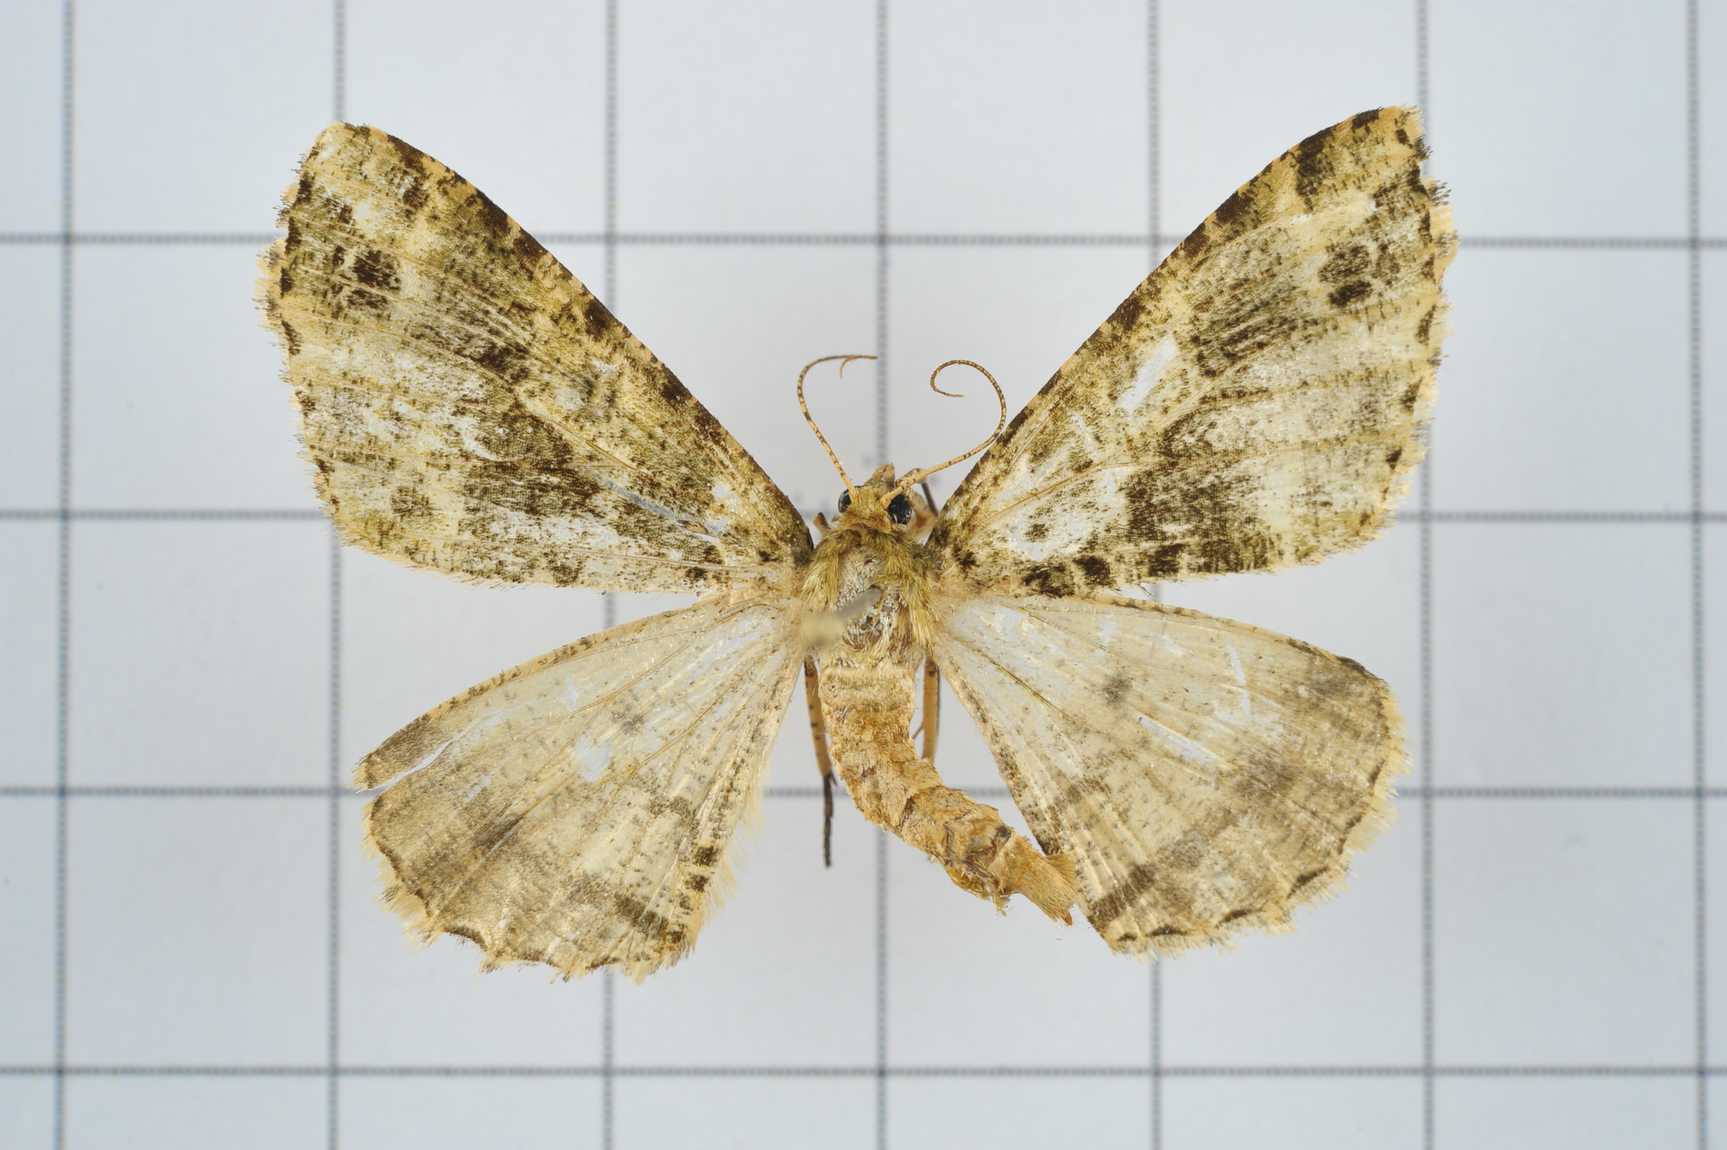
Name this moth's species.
Arichanna marginata
